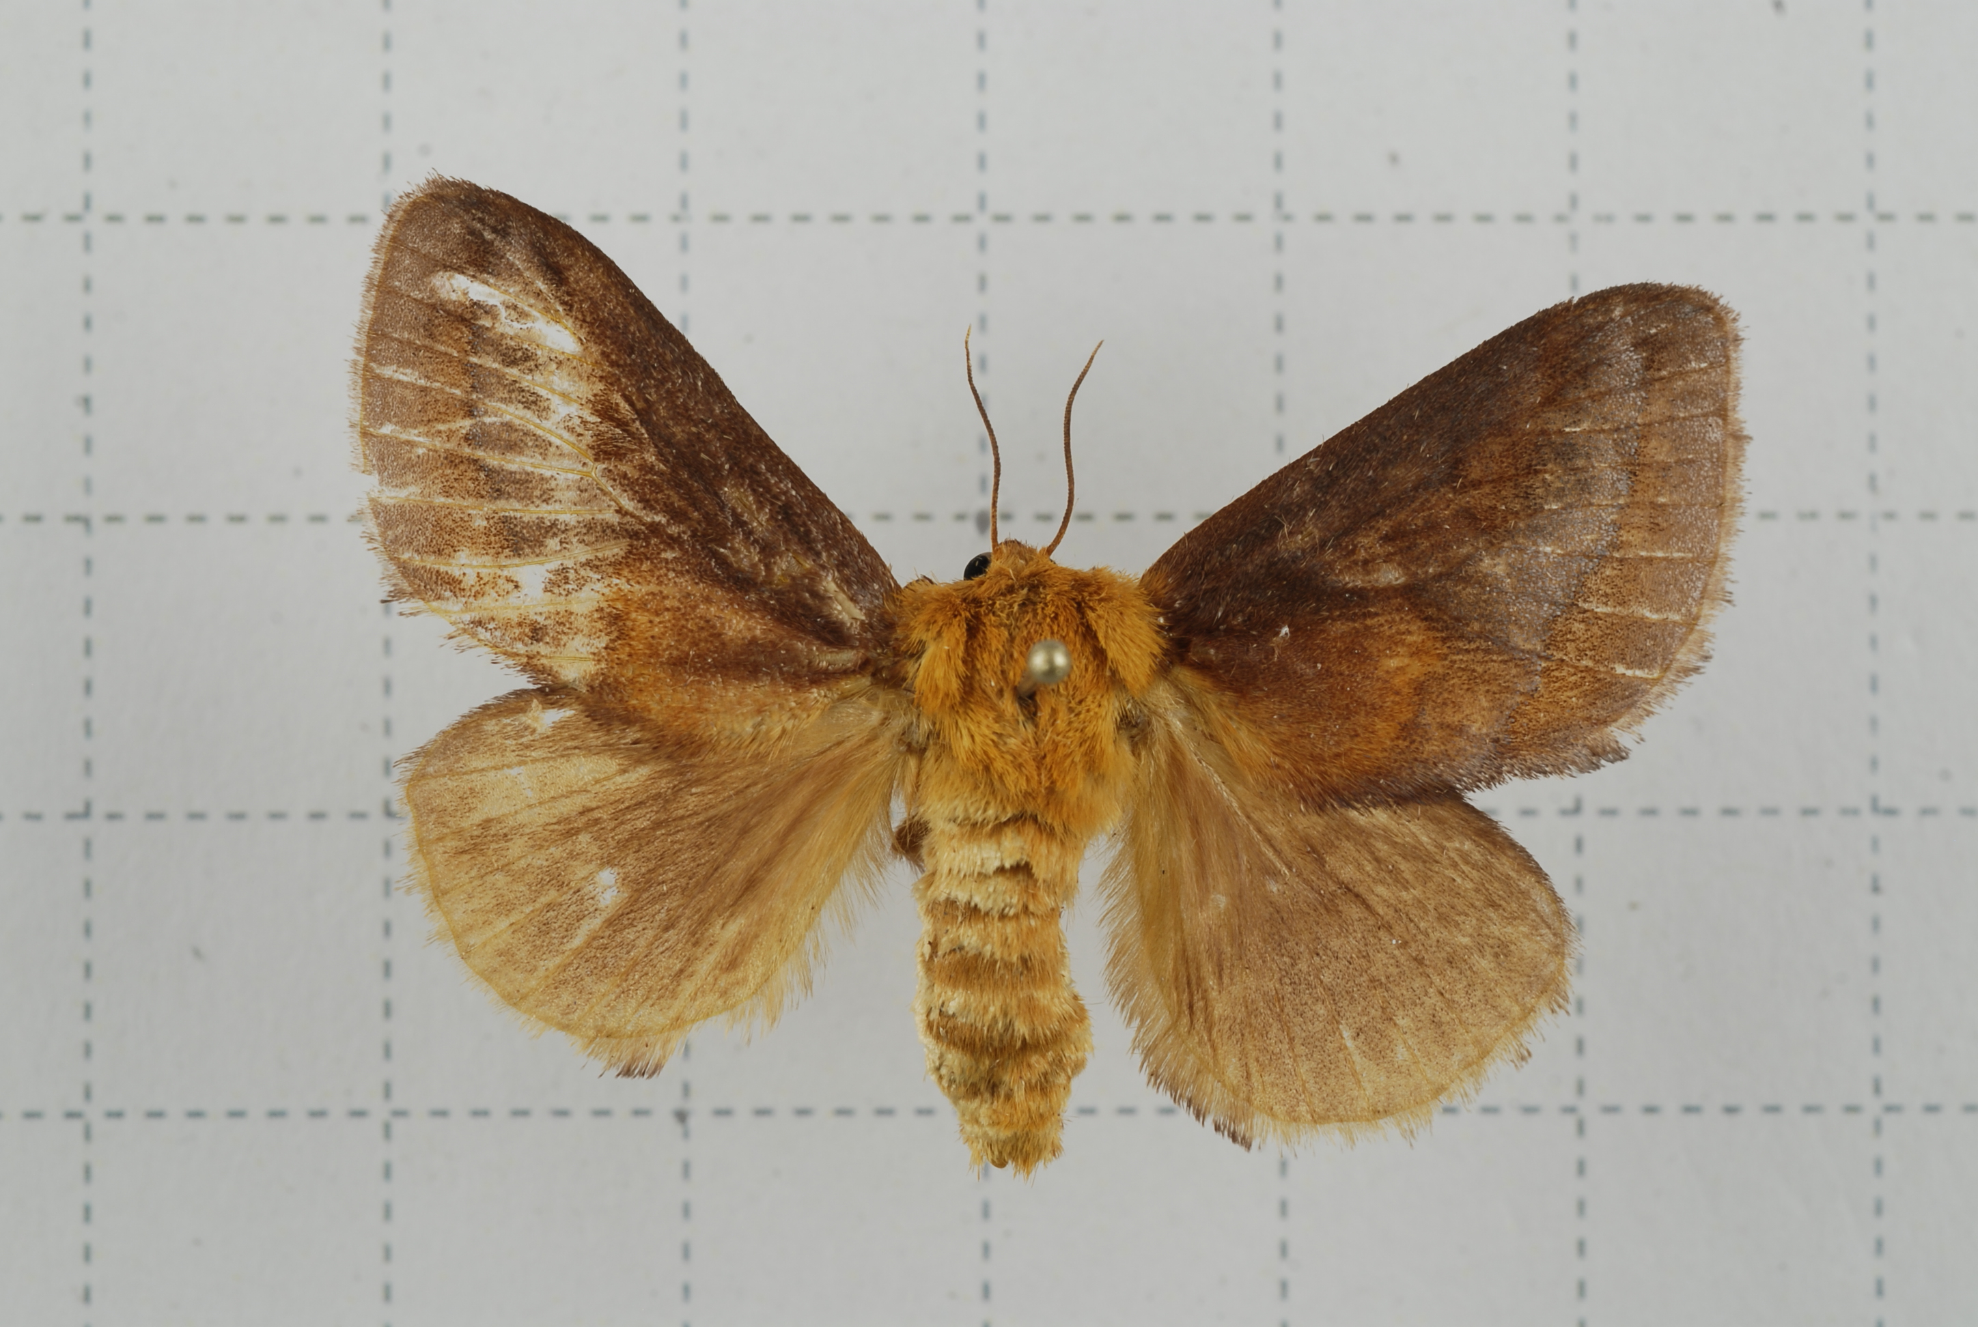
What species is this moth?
Narosoideus vulpina
